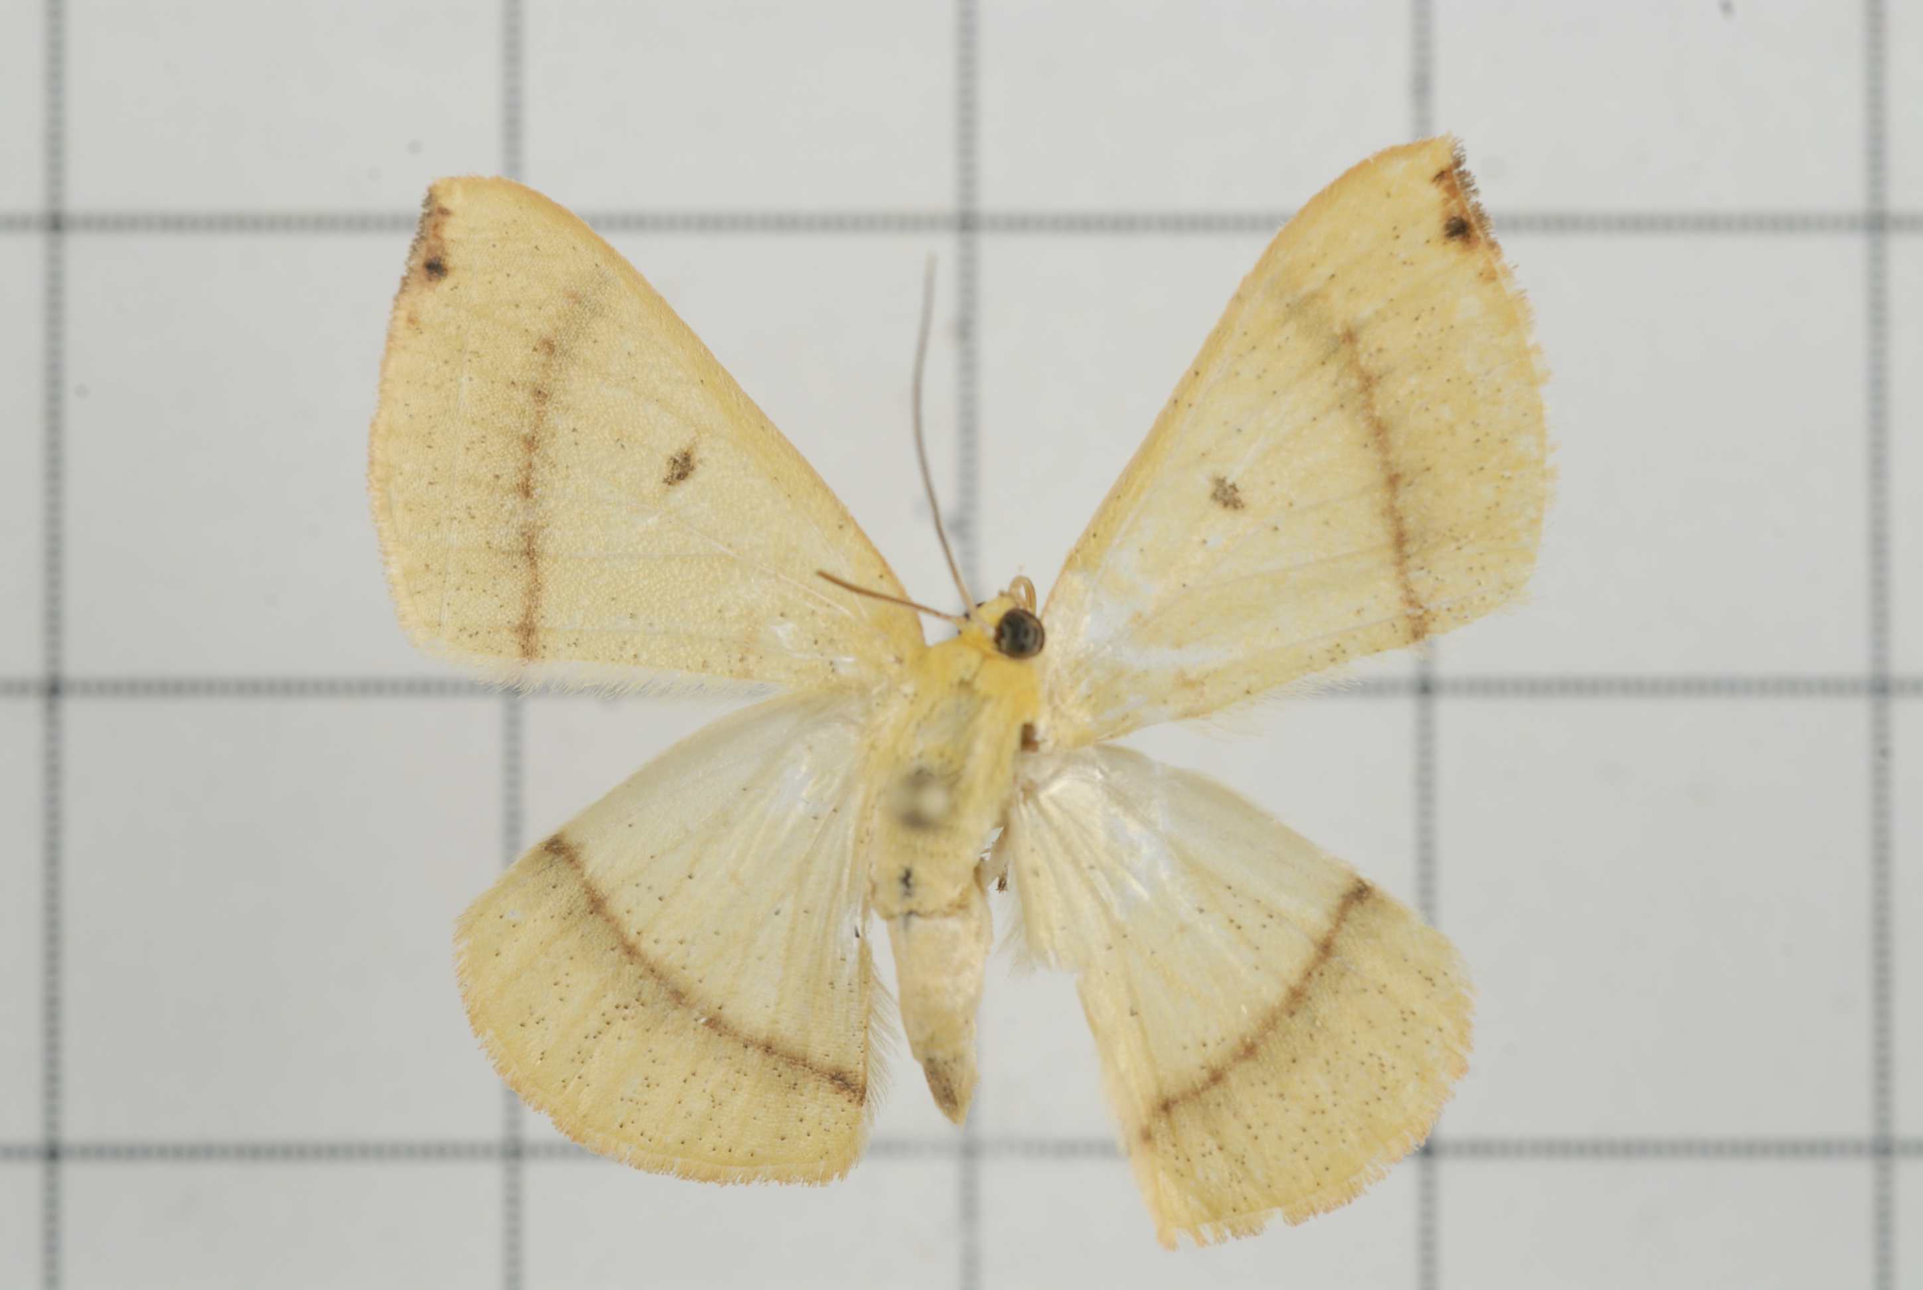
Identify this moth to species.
Eilicrinia flava
